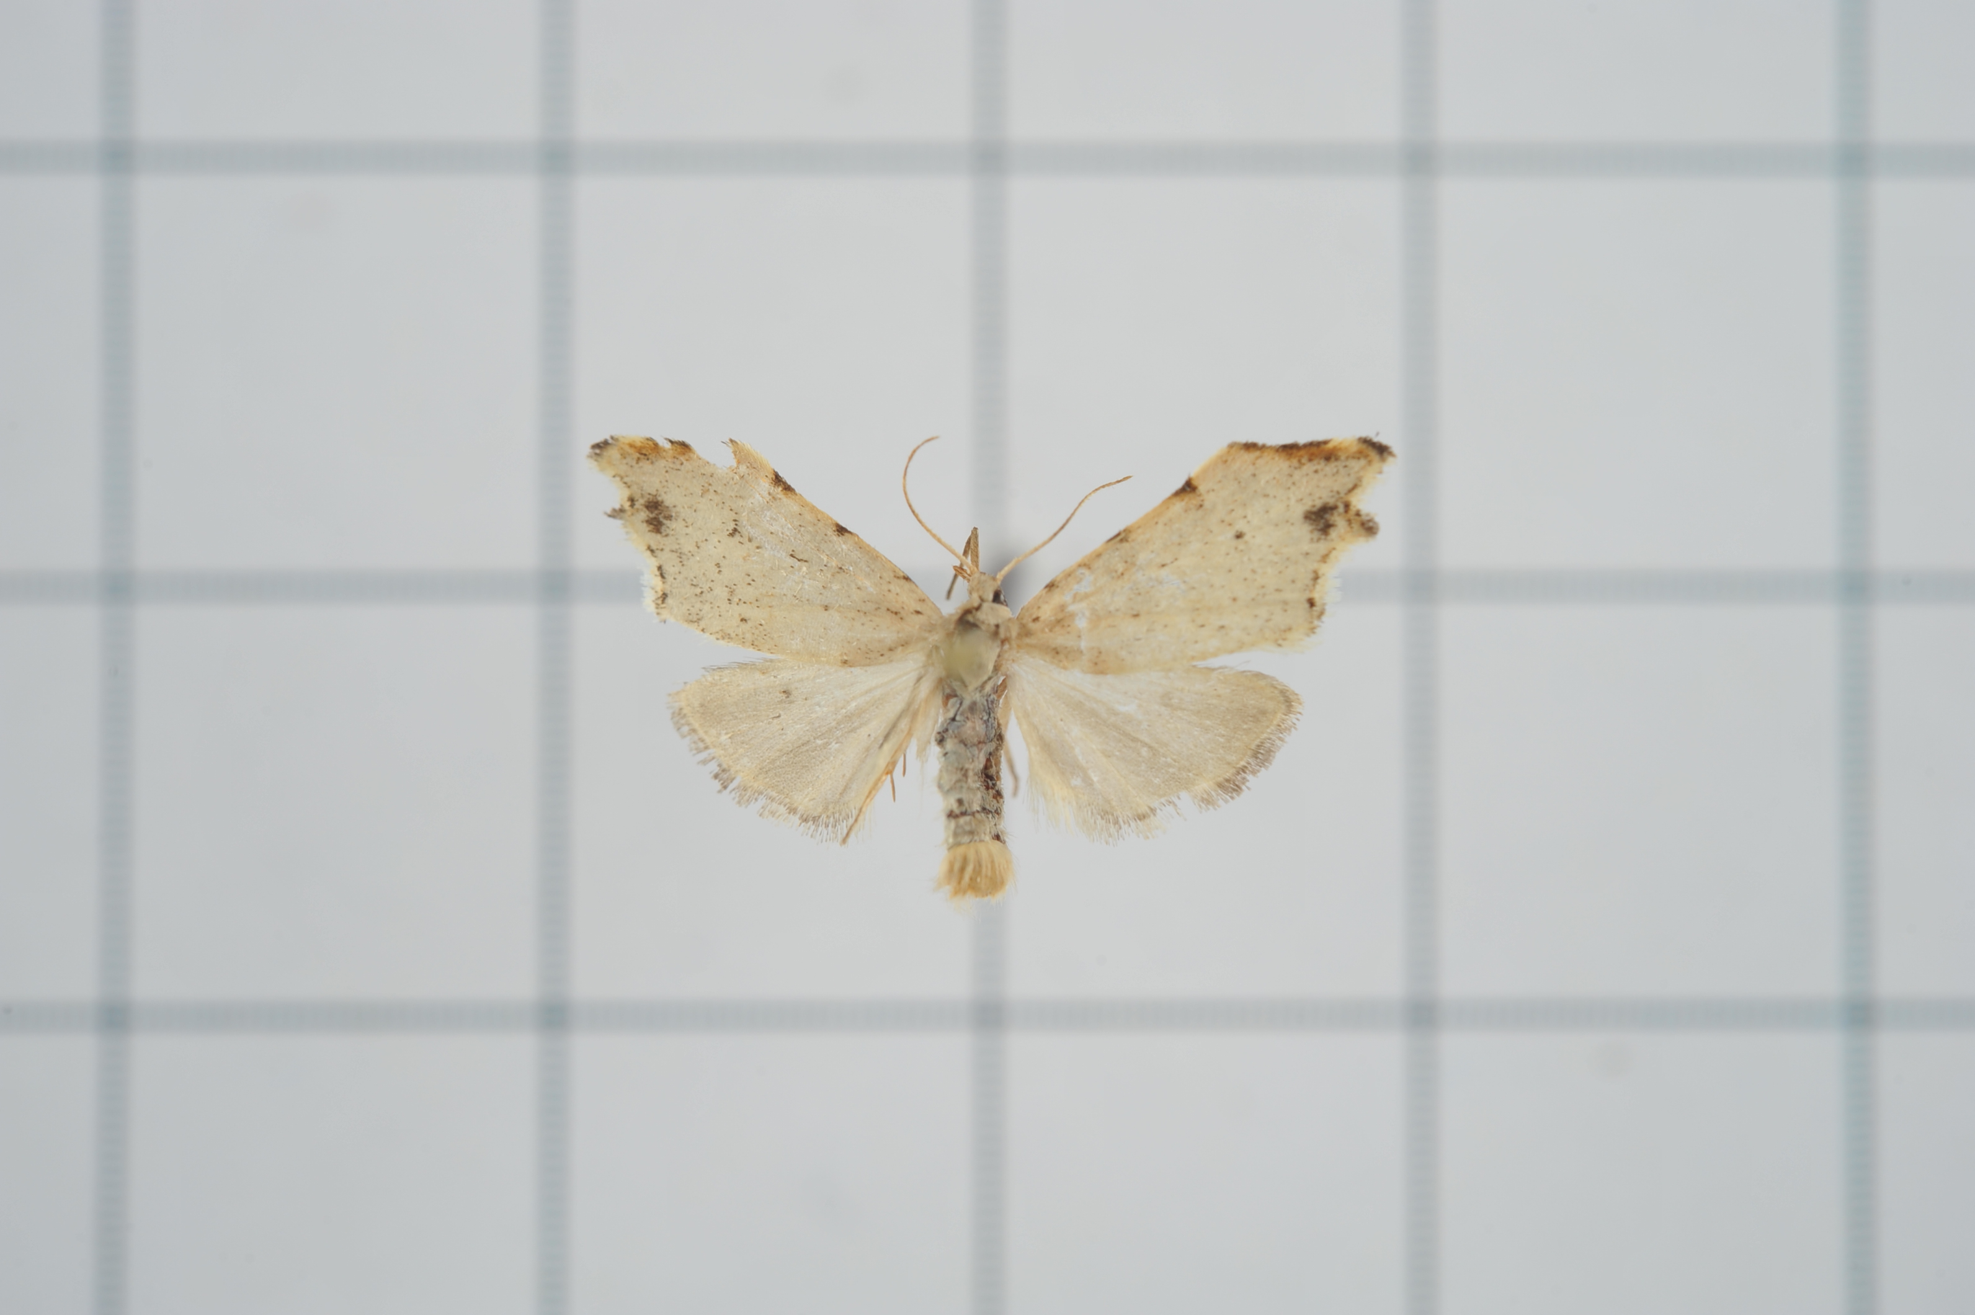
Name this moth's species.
Oxacme cretacea
